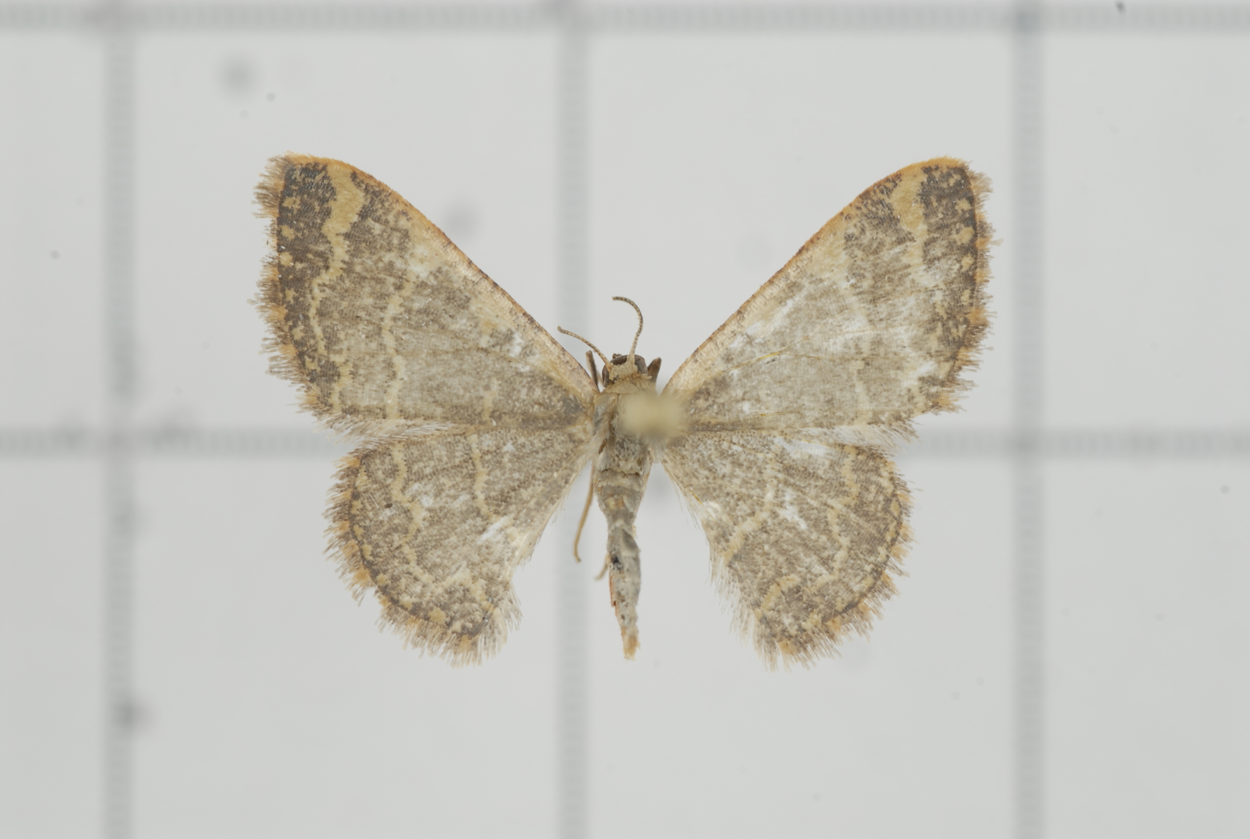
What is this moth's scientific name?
Idaea costiguttata
